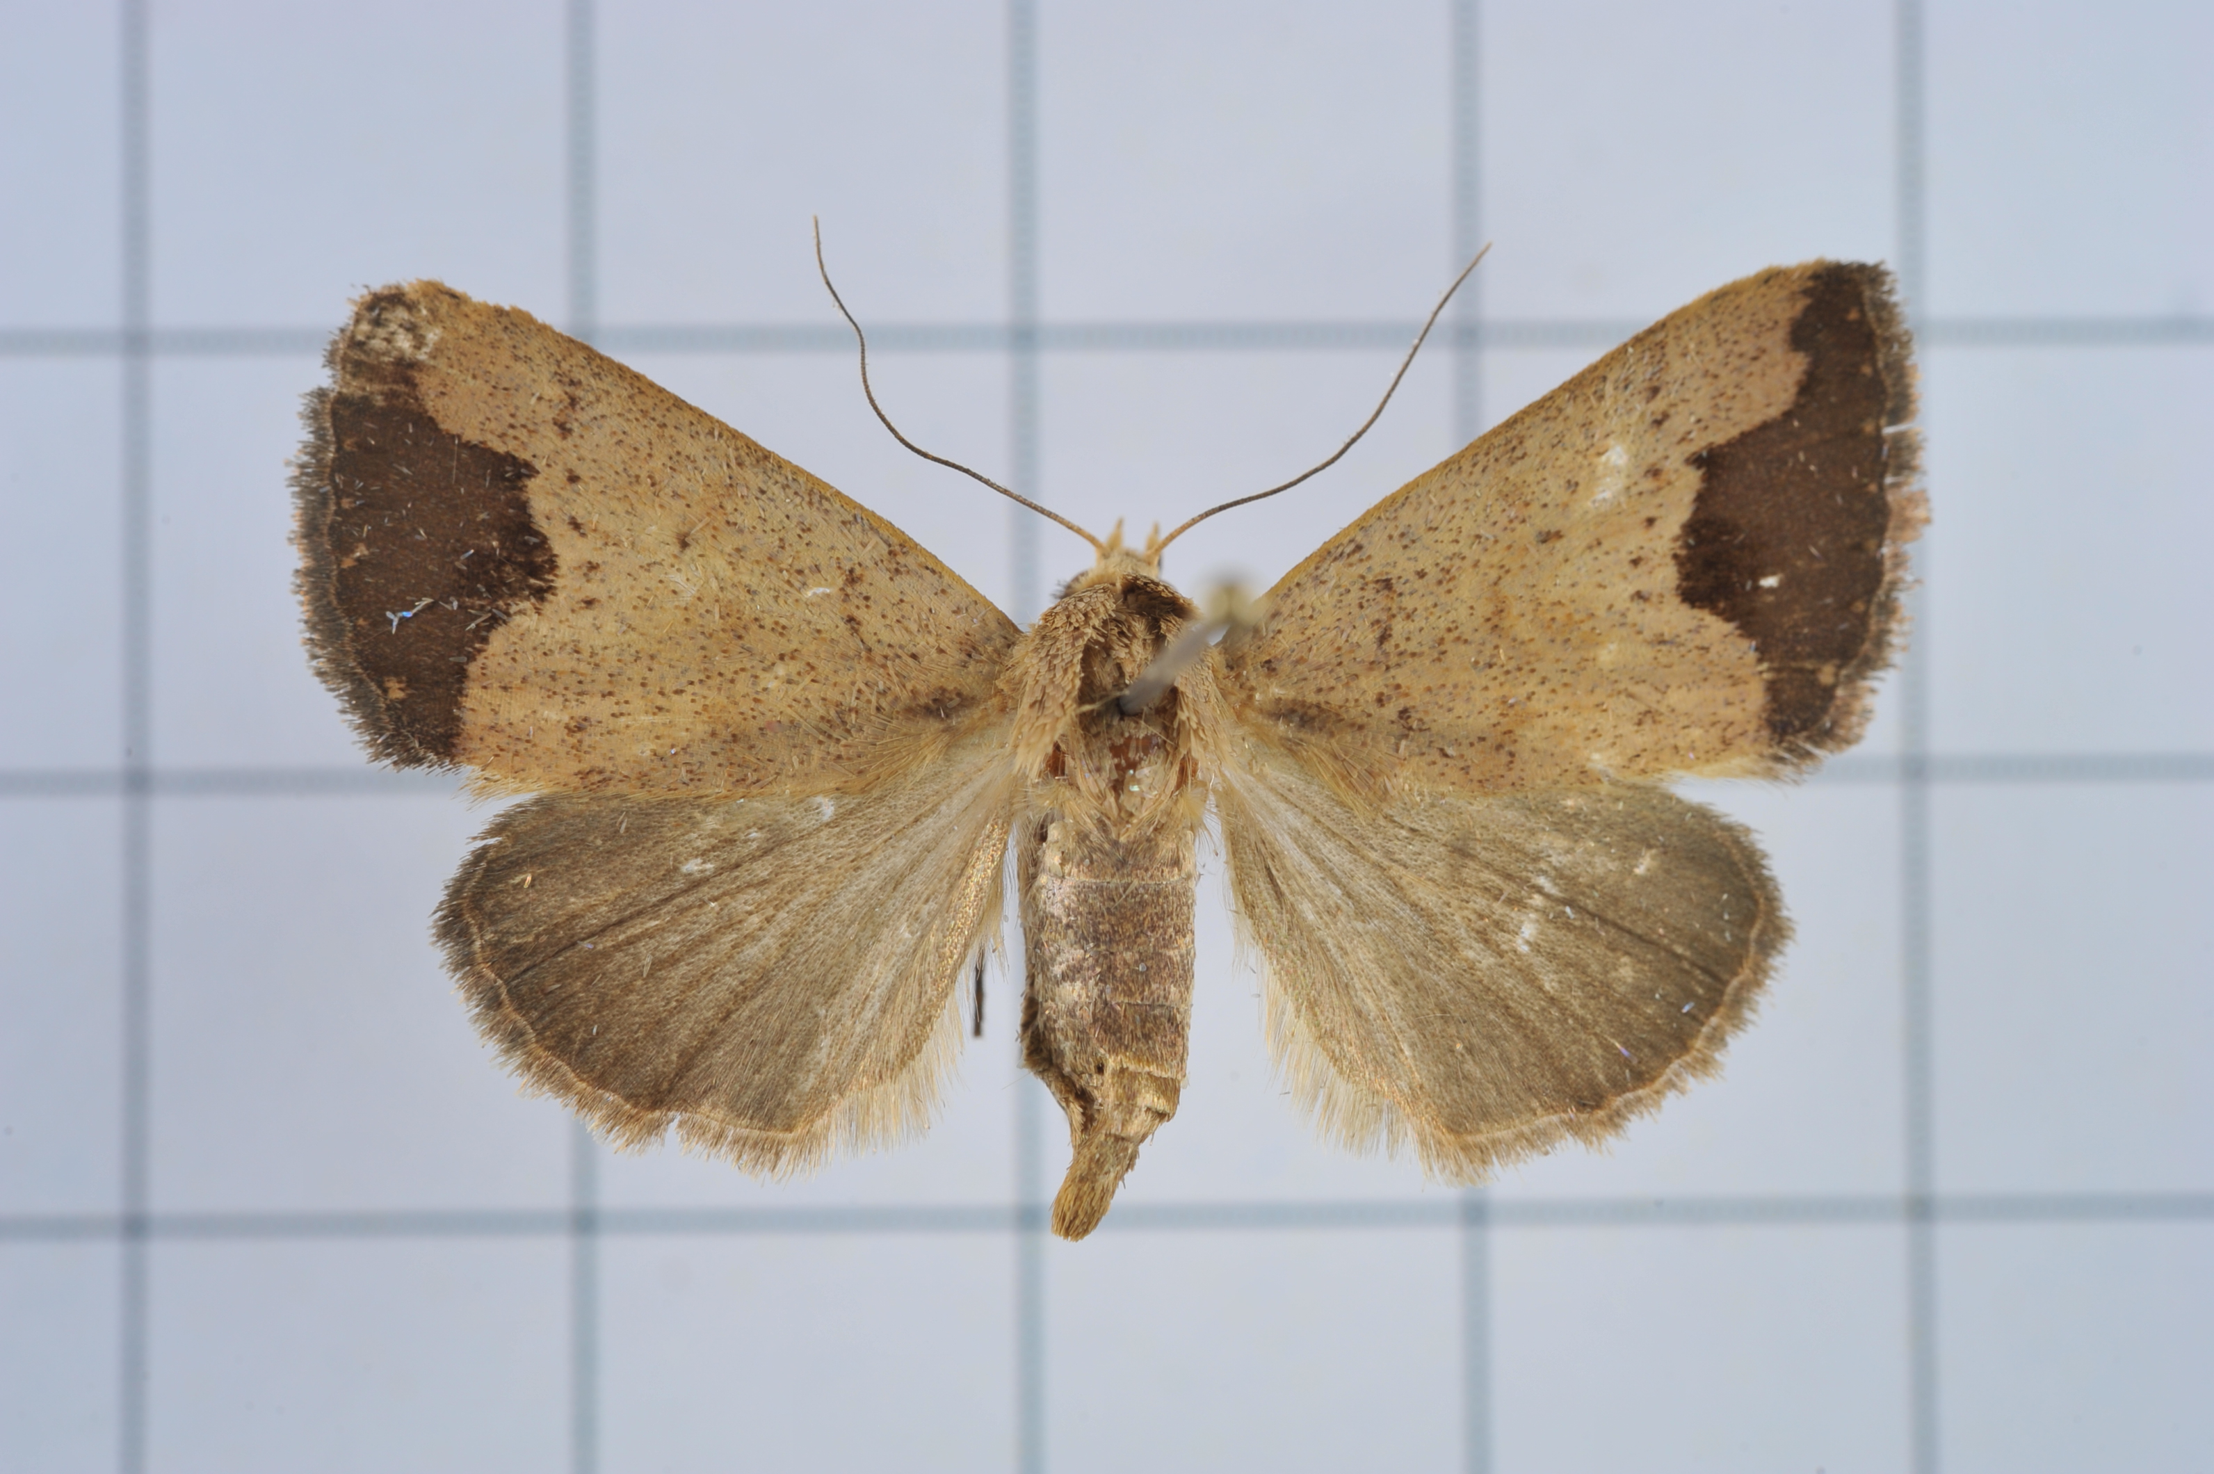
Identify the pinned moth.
Bocula diffisa
